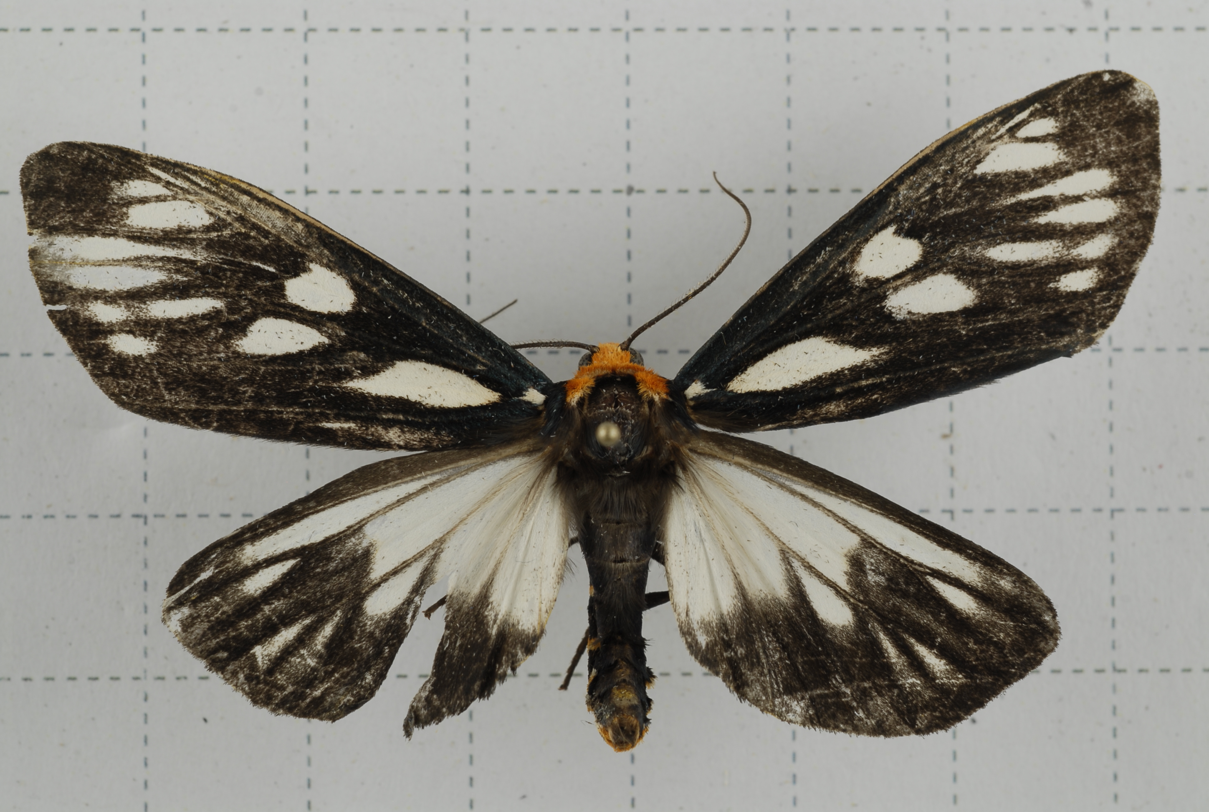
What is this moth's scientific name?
Macrobrochis gigas
